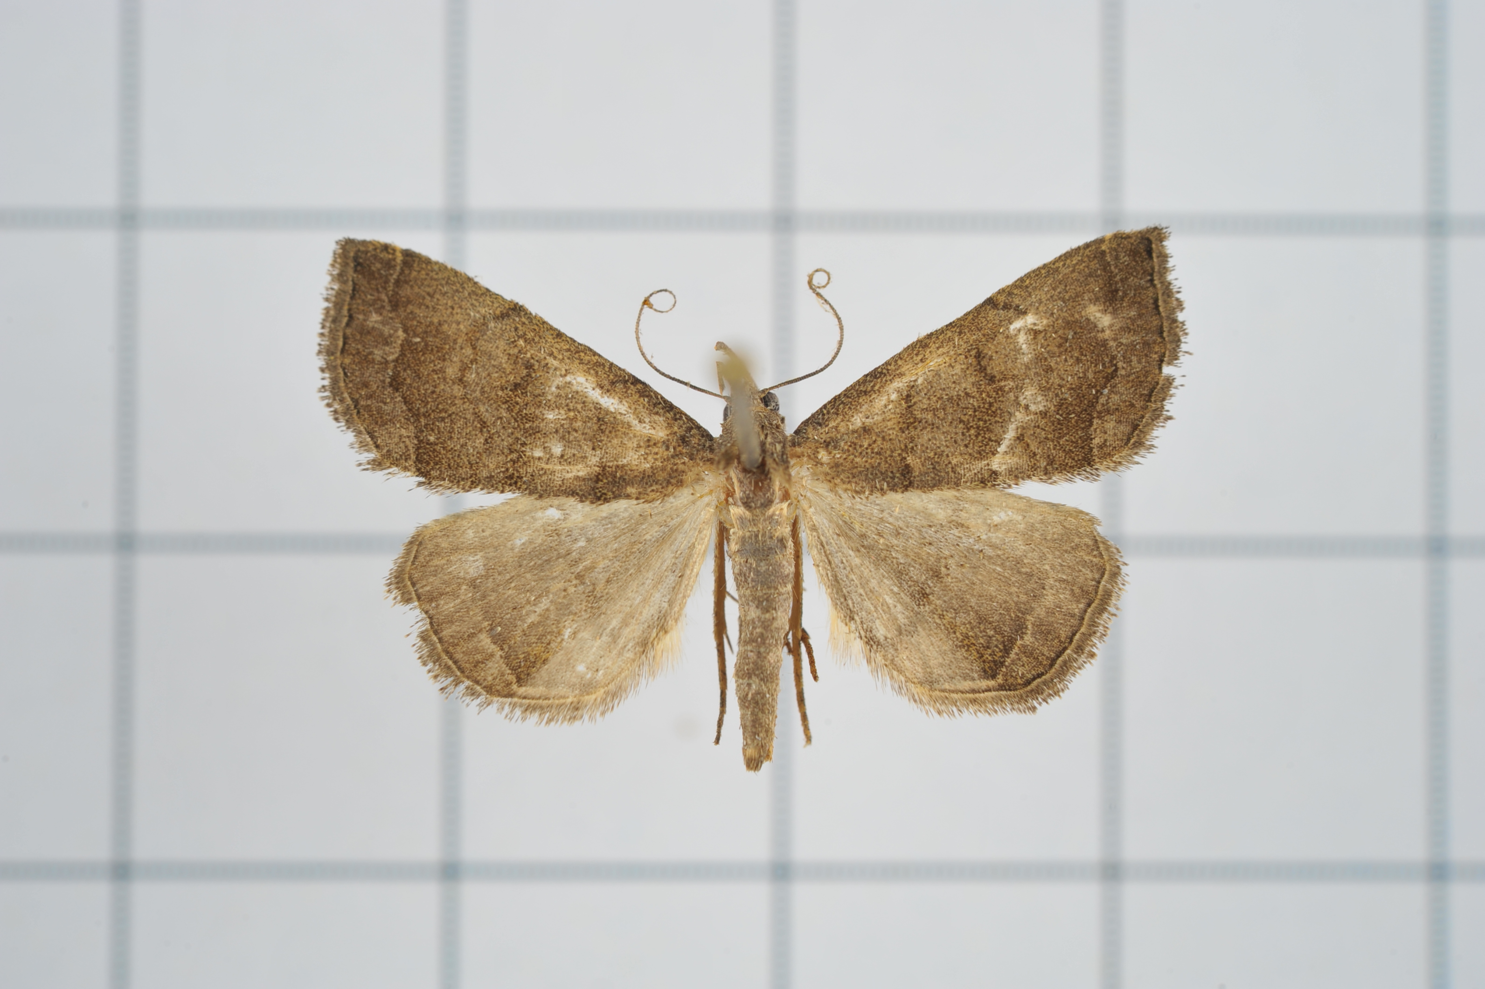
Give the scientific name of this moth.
Herminia undulata
